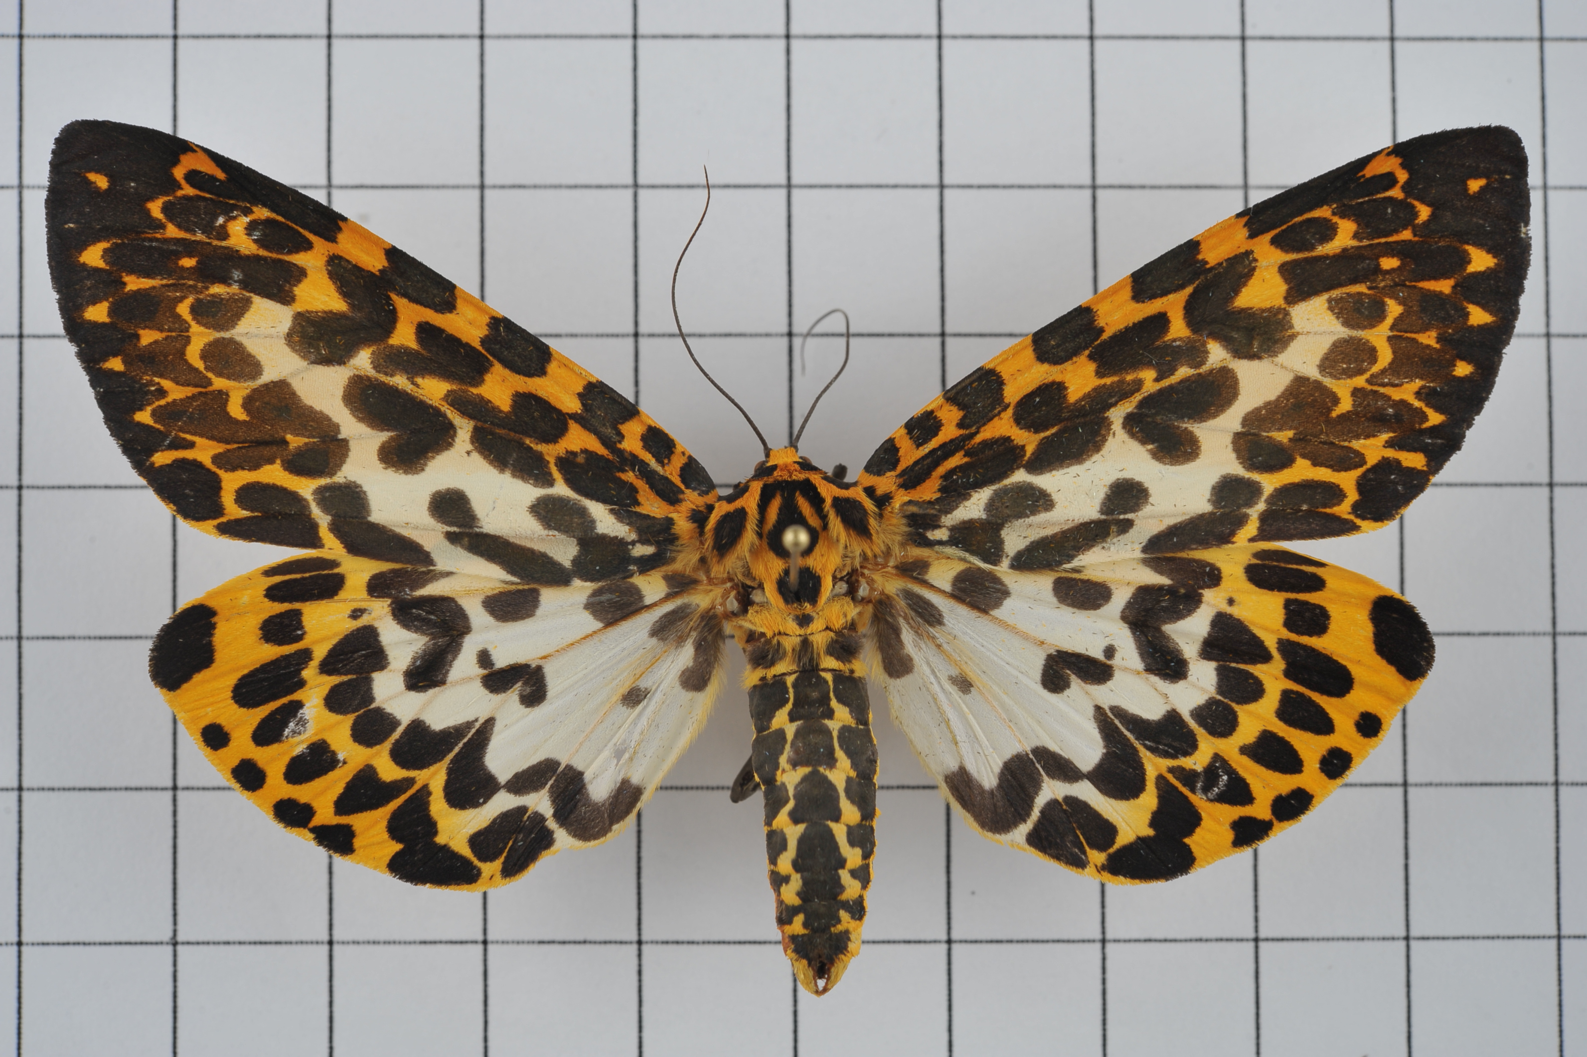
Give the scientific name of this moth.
Kishidaria takamukui
